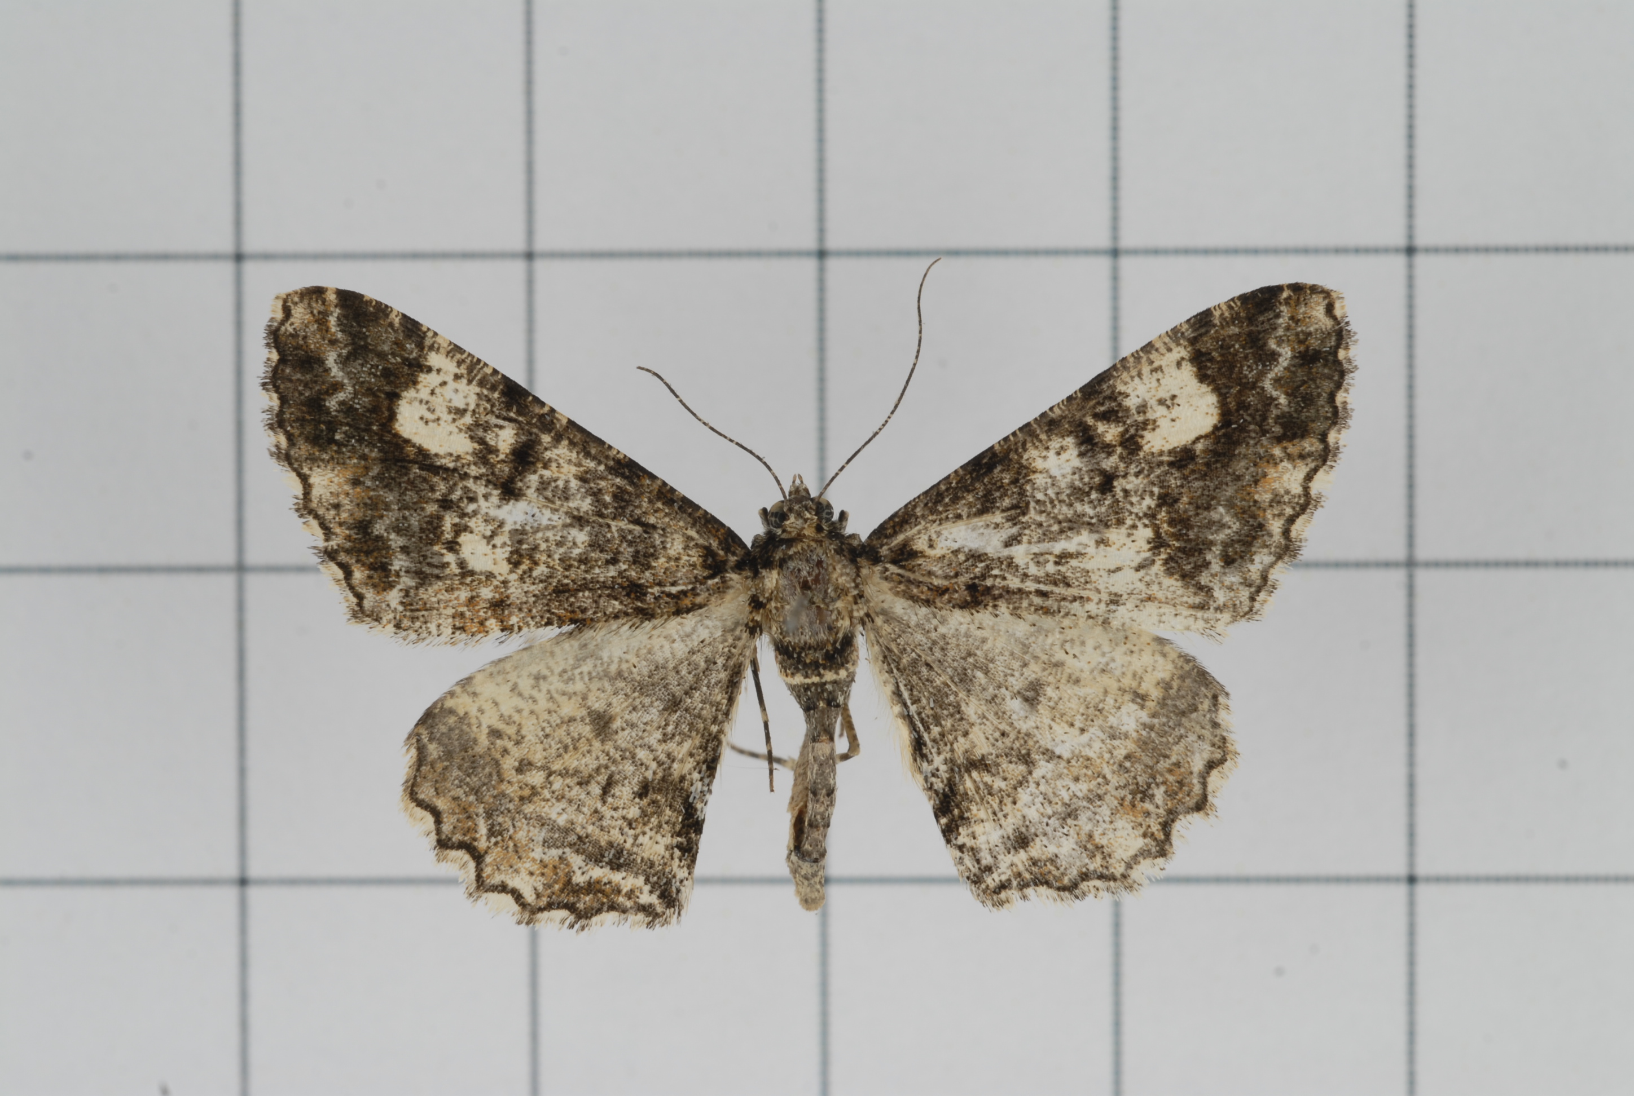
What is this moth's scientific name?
Alcis taiwanovariegata
